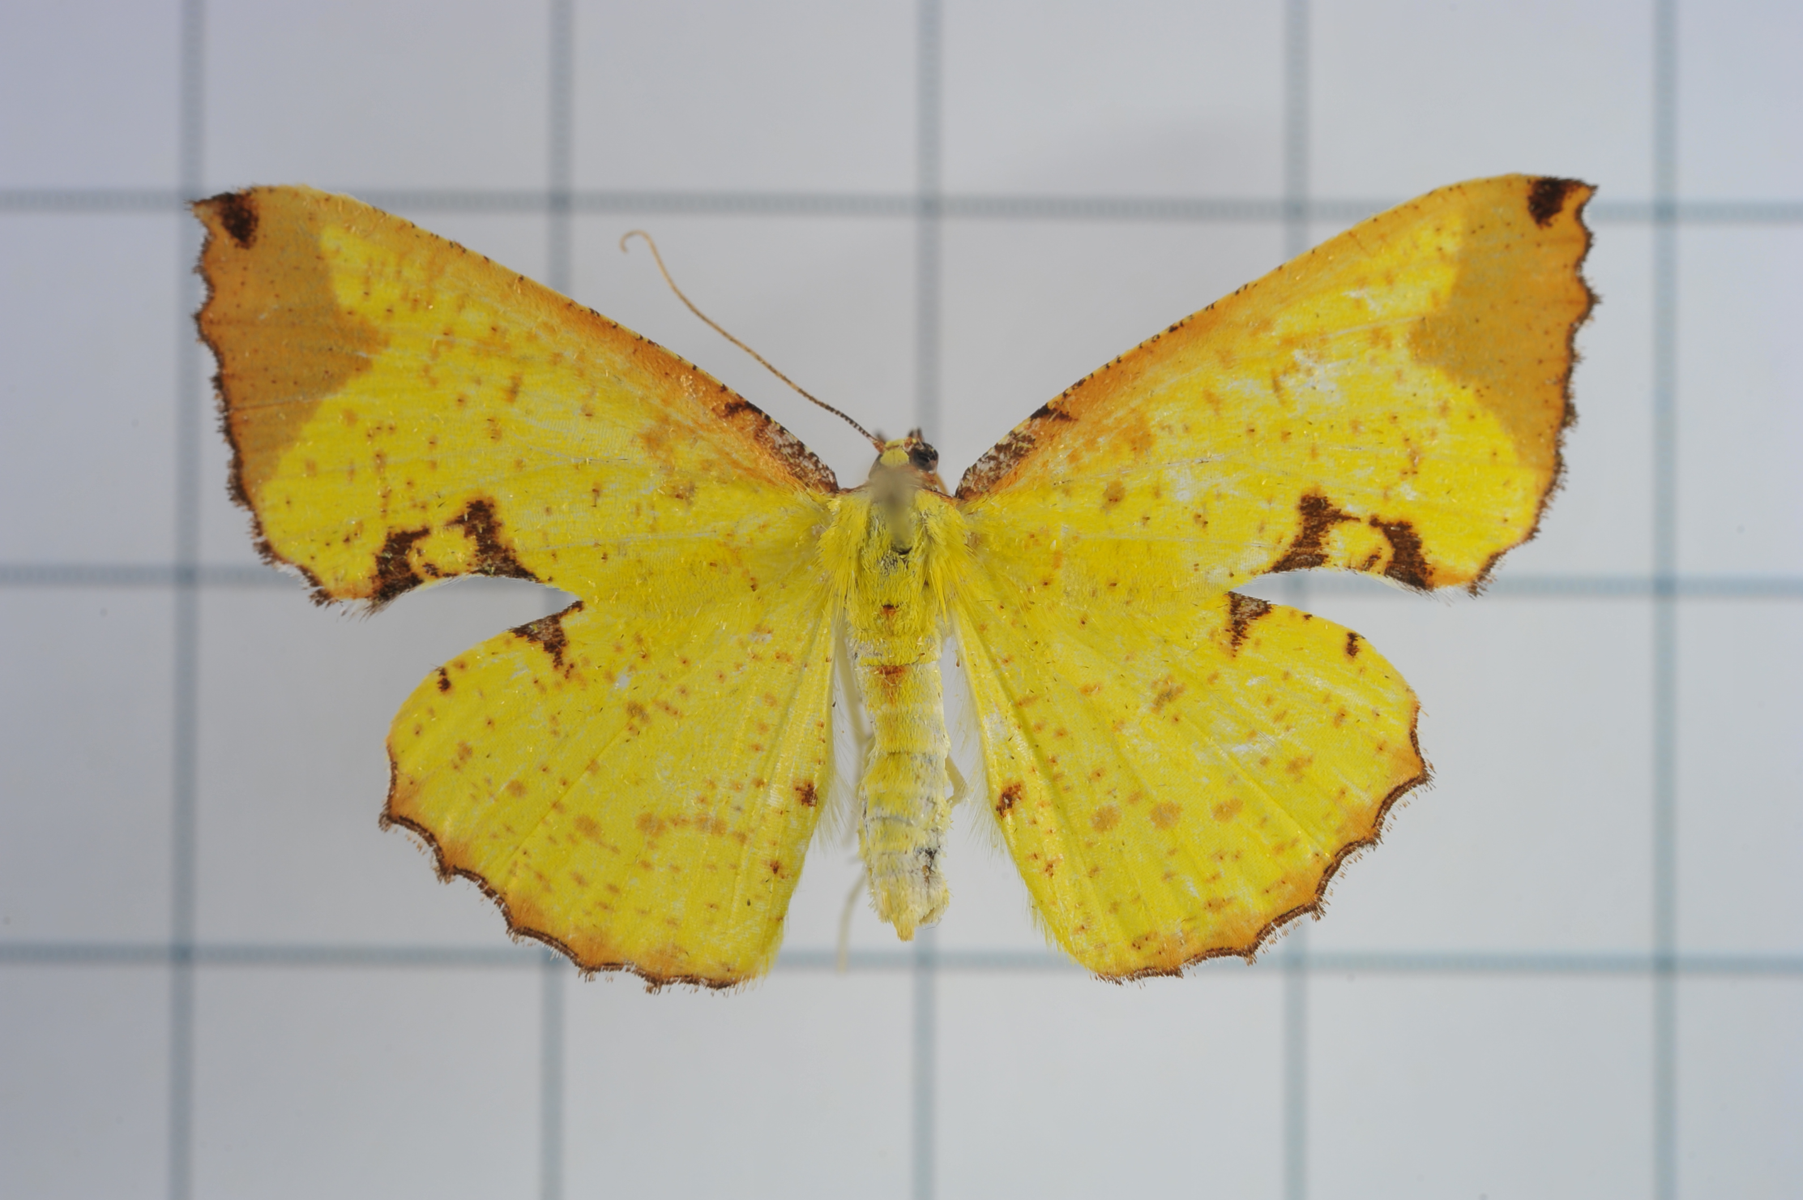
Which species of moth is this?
Corymica pryeri
